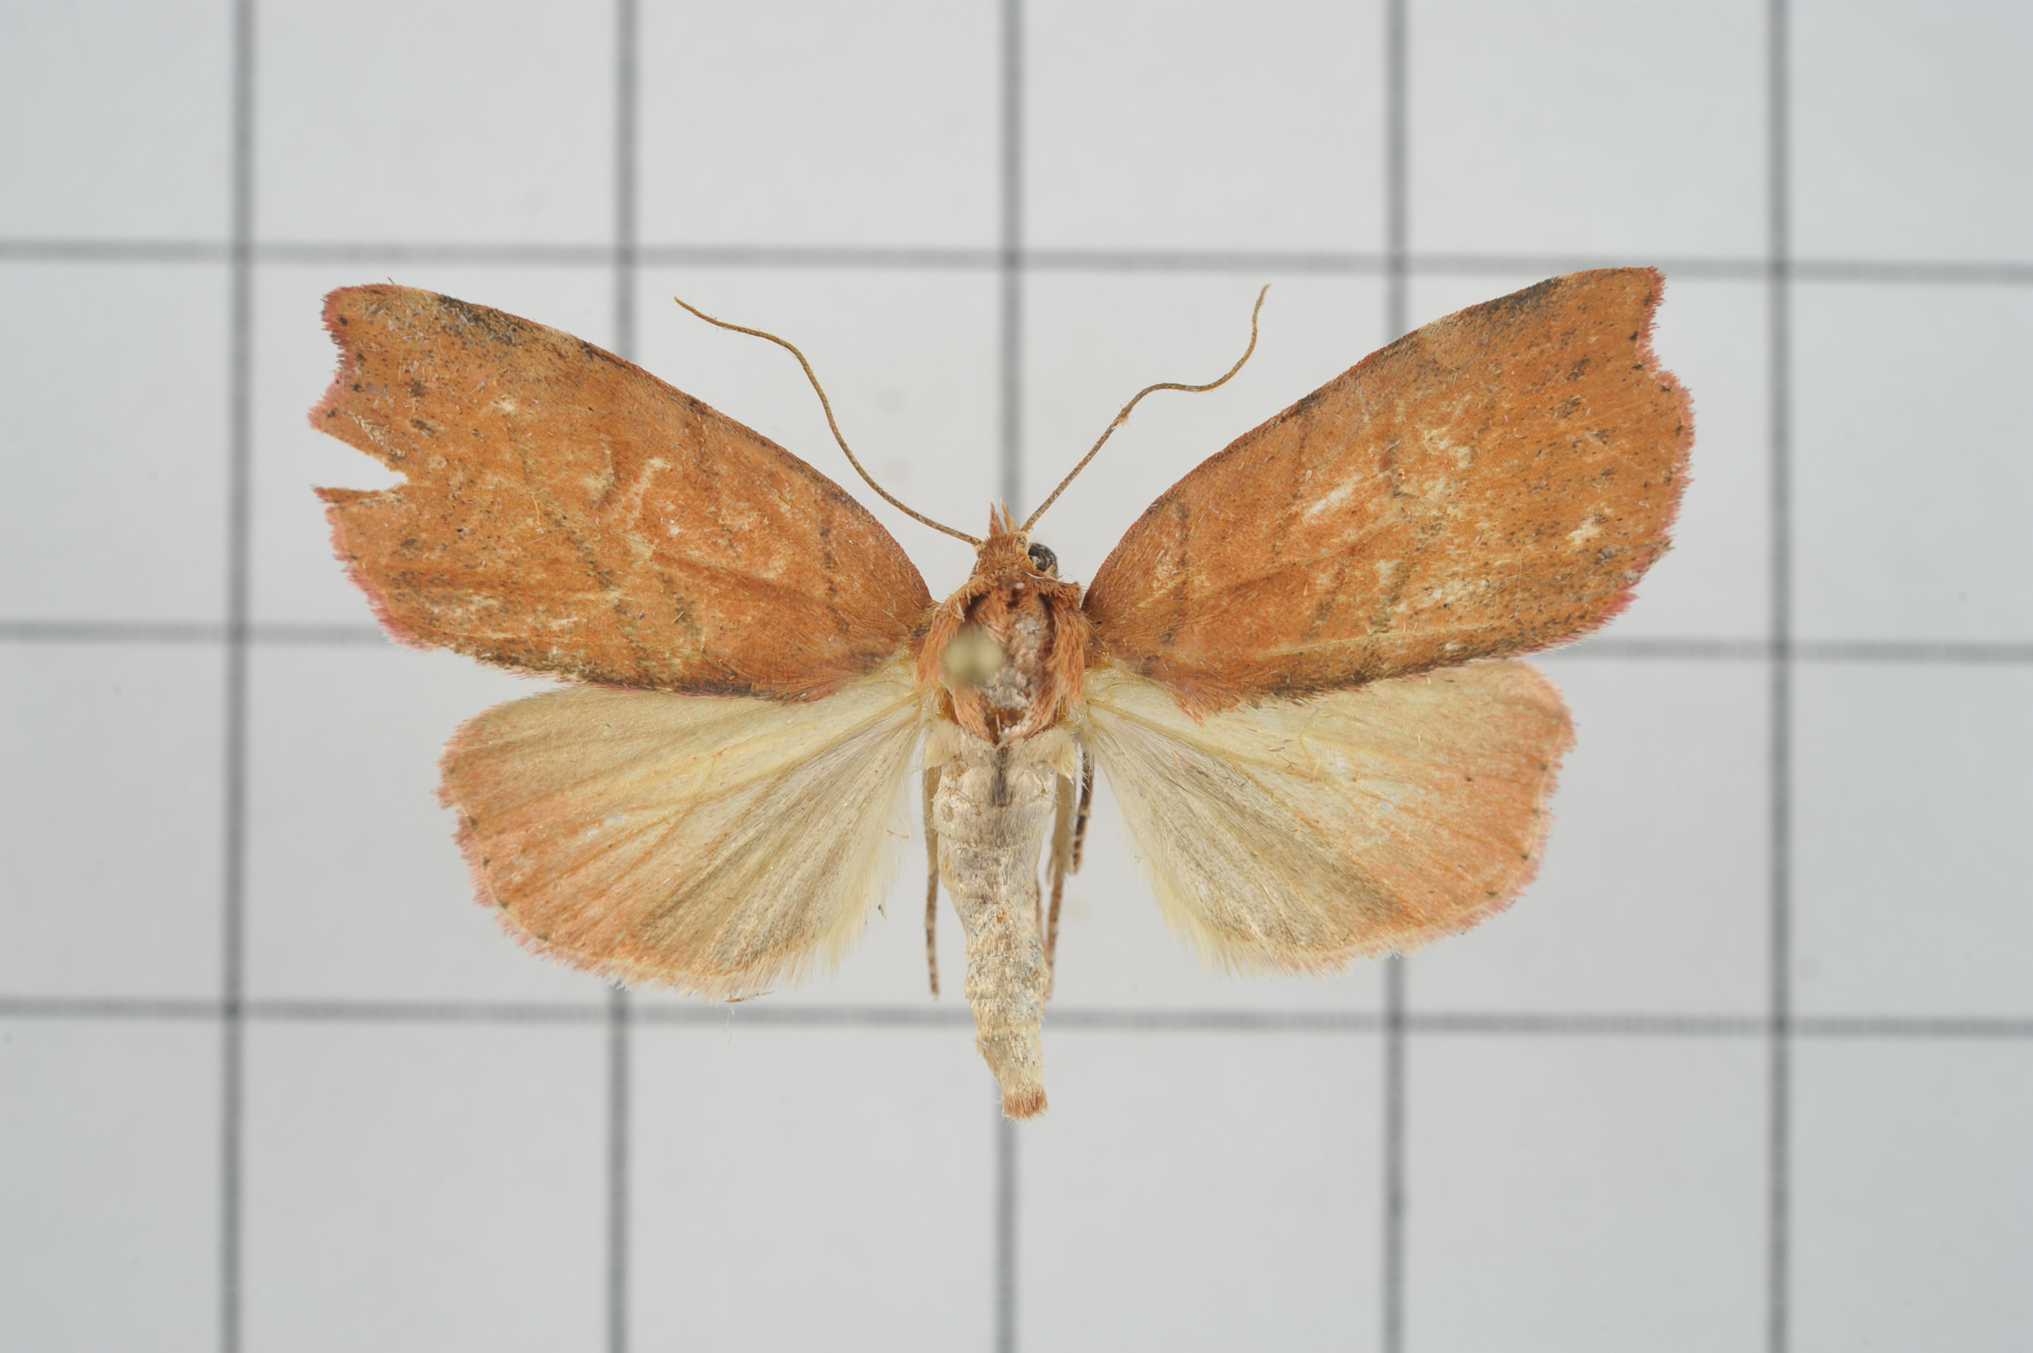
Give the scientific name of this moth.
Macrochthonia fervens
